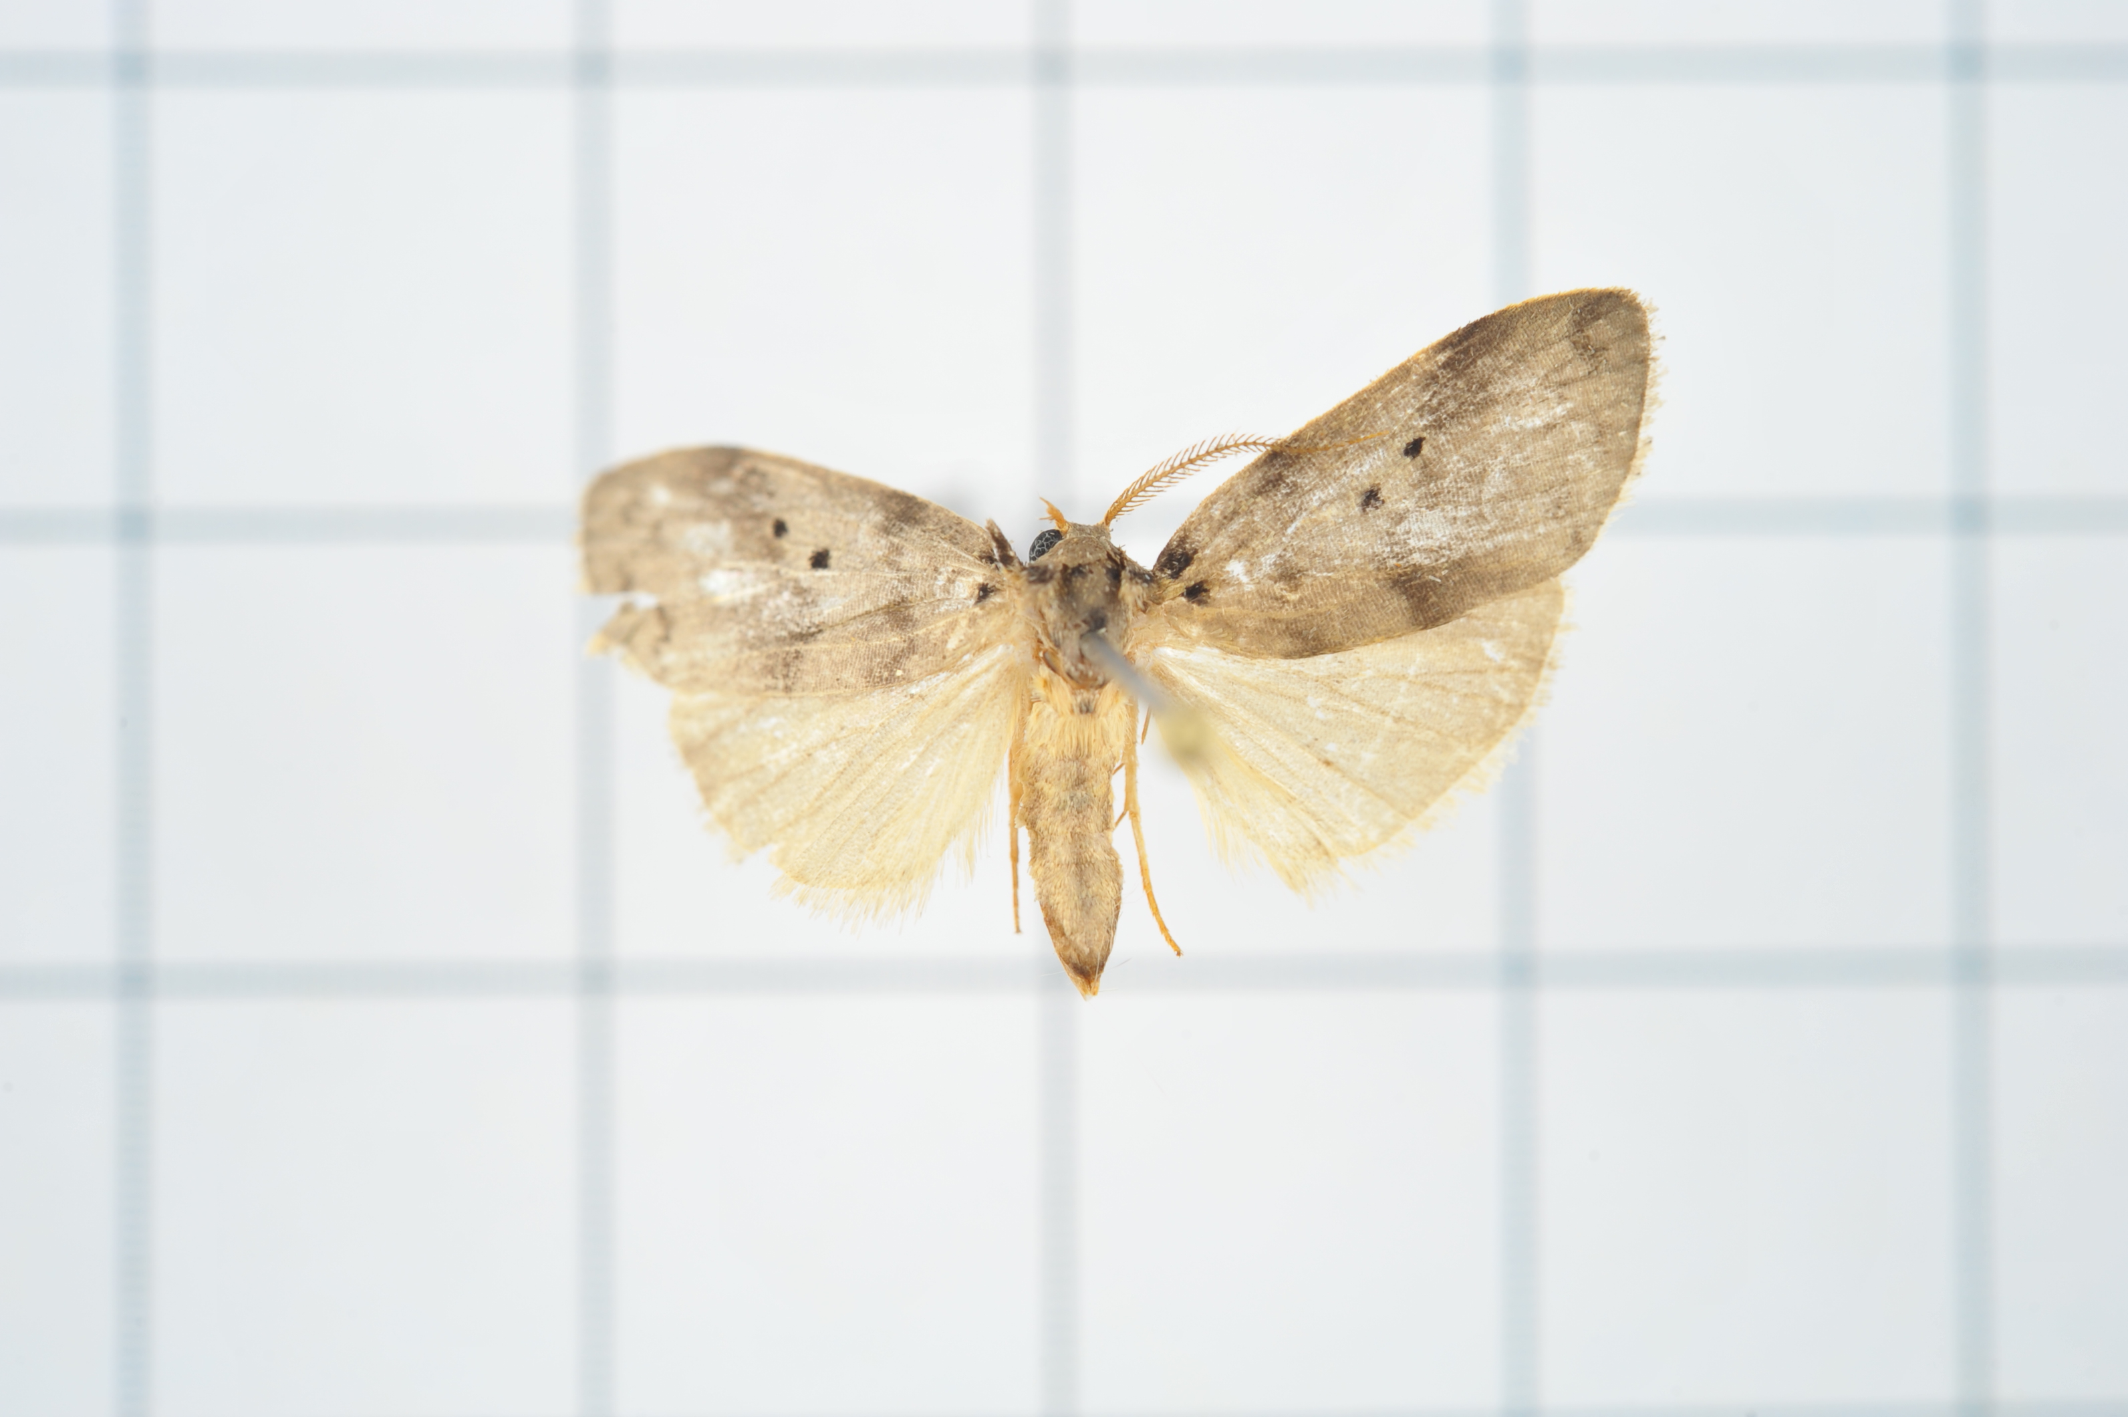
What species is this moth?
Eugoa cernyi
